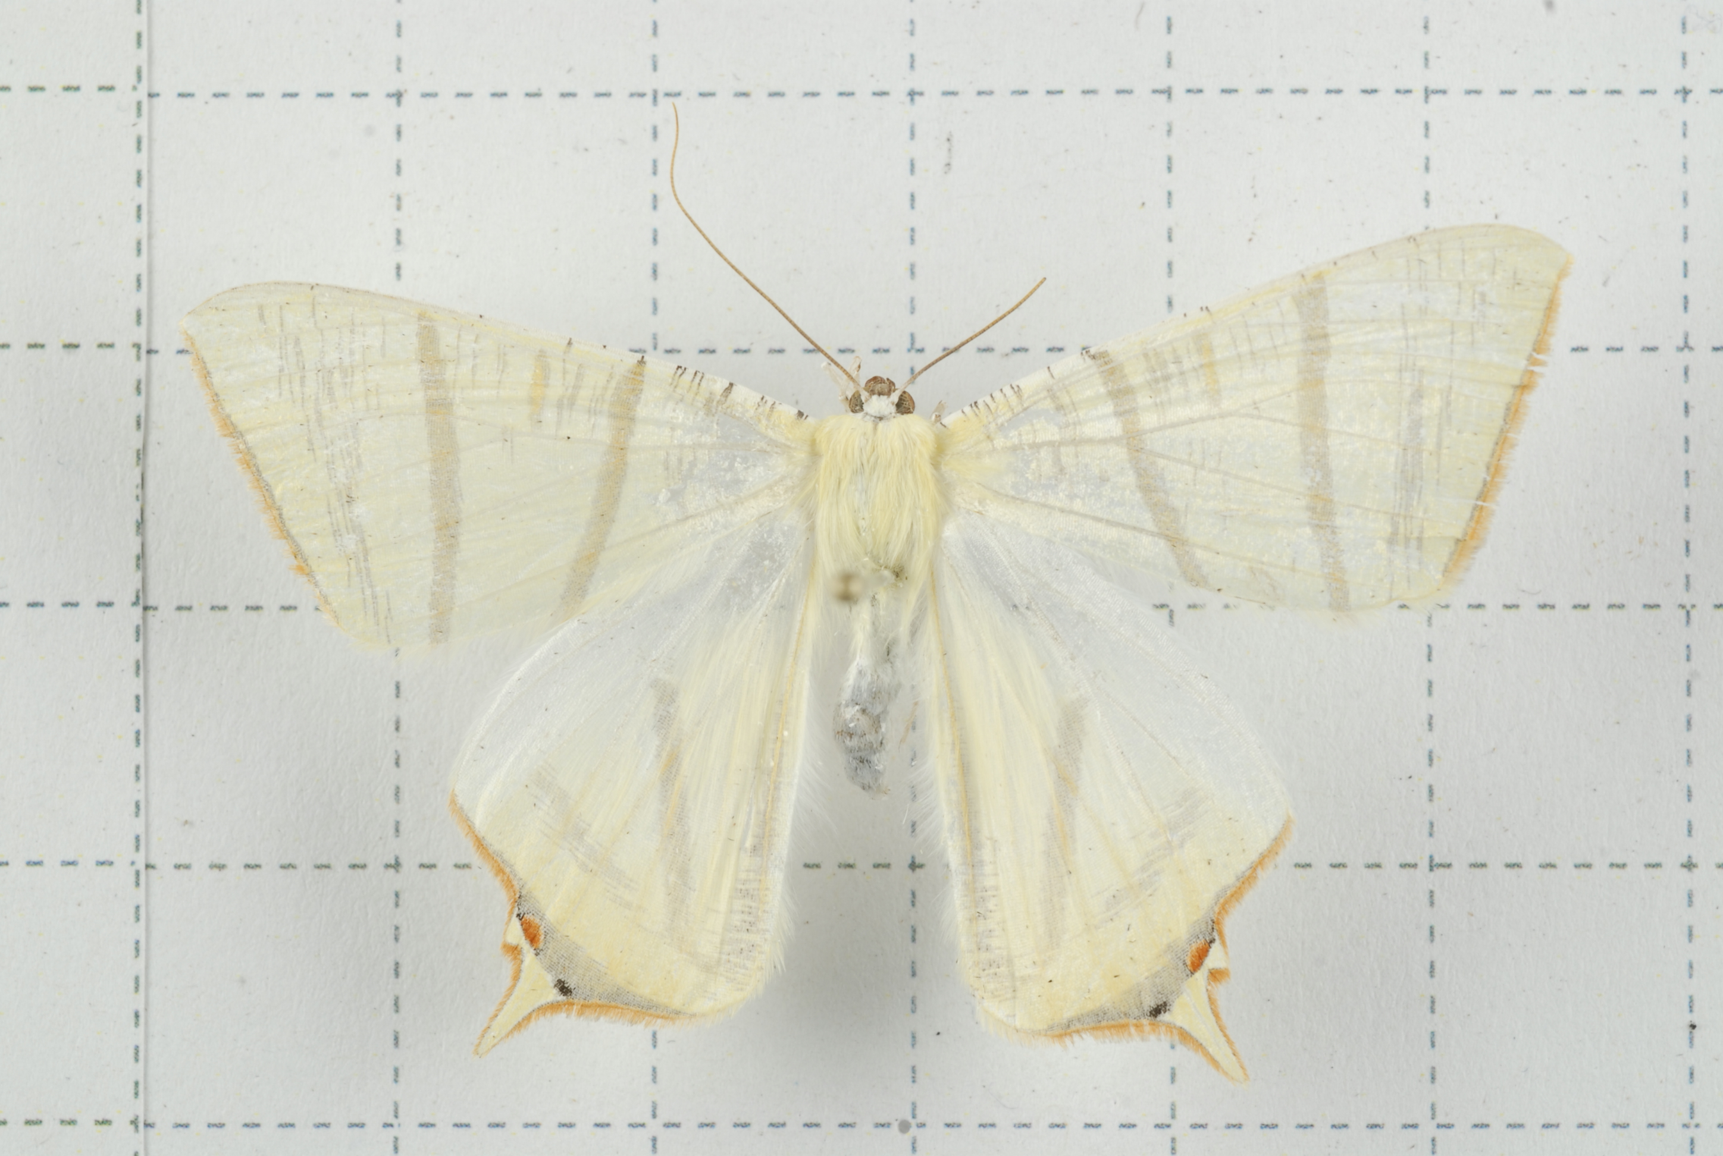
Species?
Ourapteryx sciticaudaria
